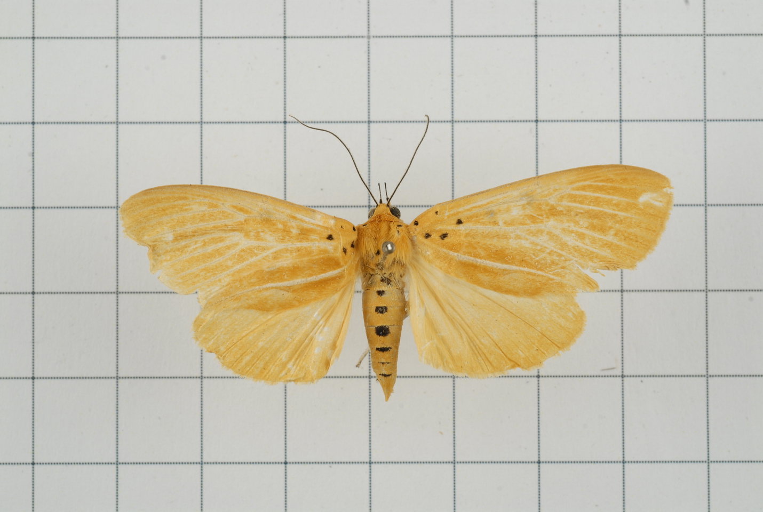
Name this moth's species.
Asota egens confinis
